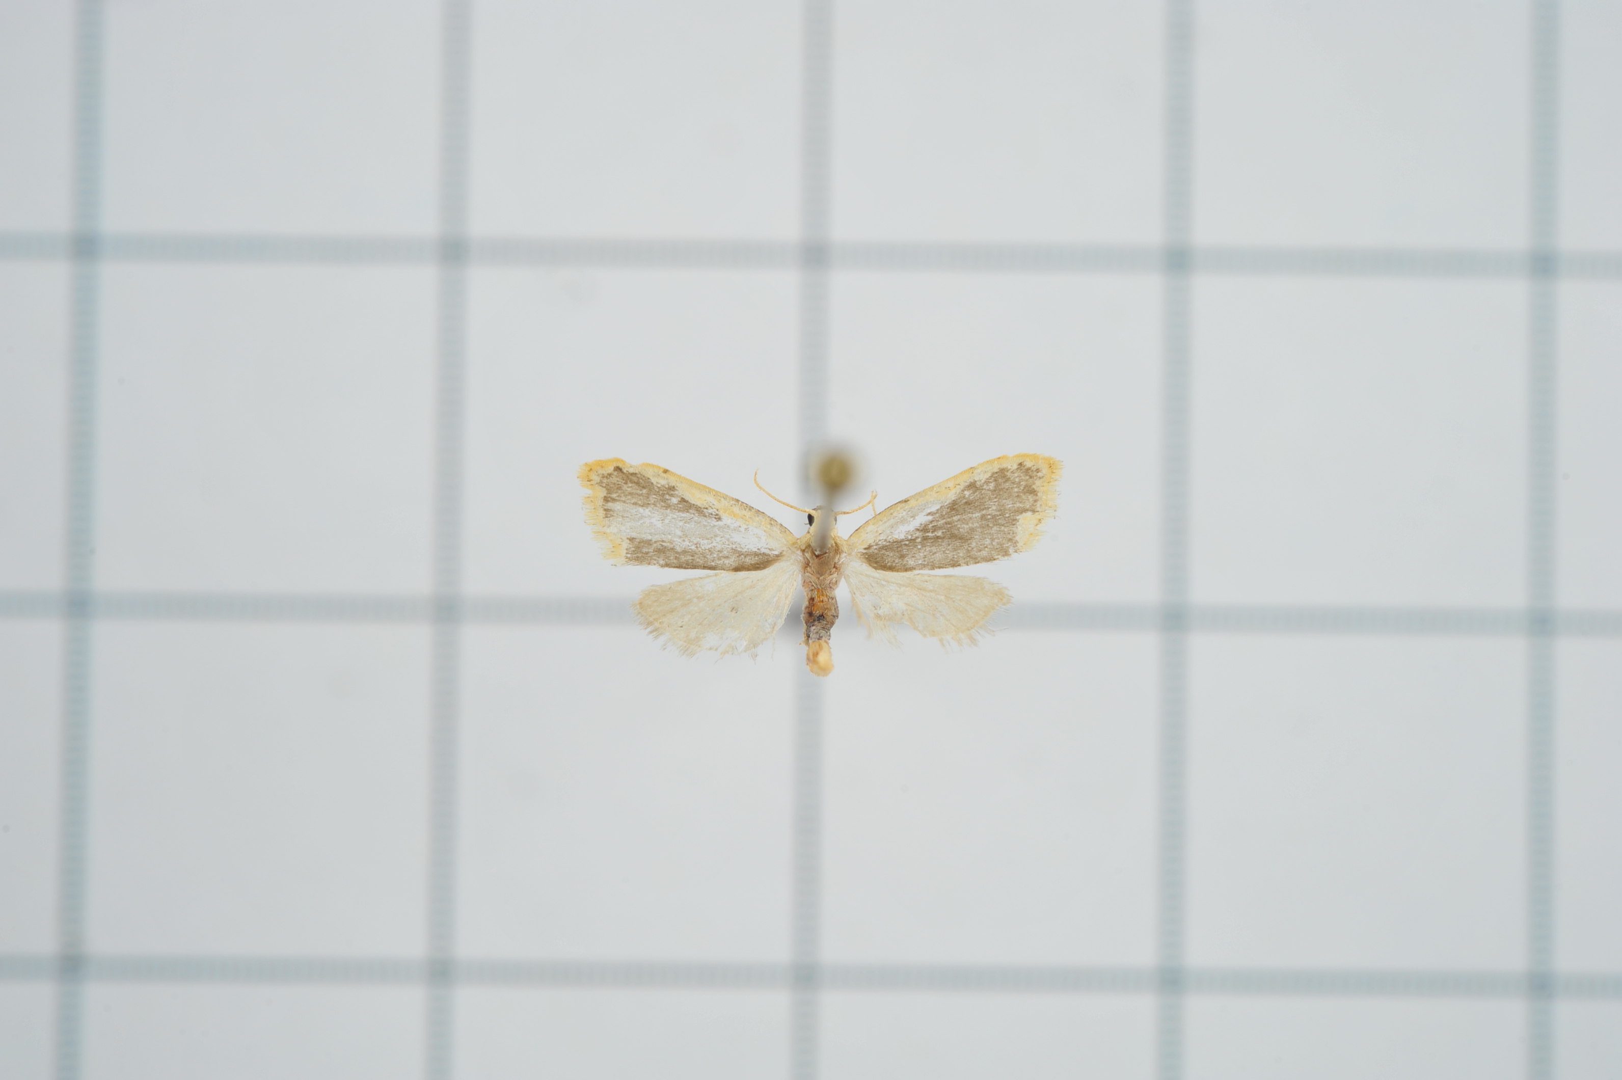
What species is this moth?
Diduga taiwana
